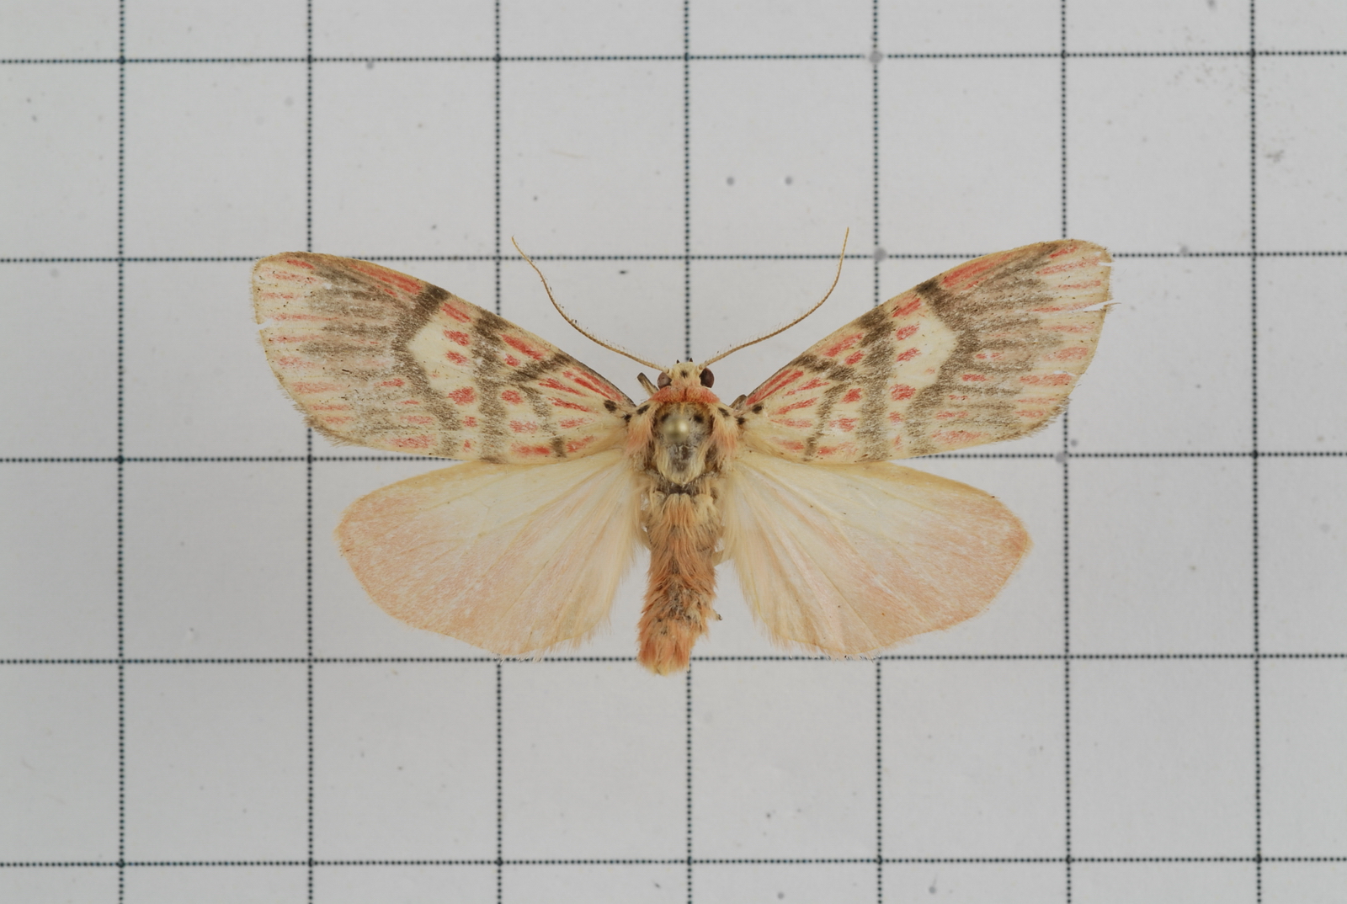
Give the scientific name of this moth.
Barsine fuscozonata
